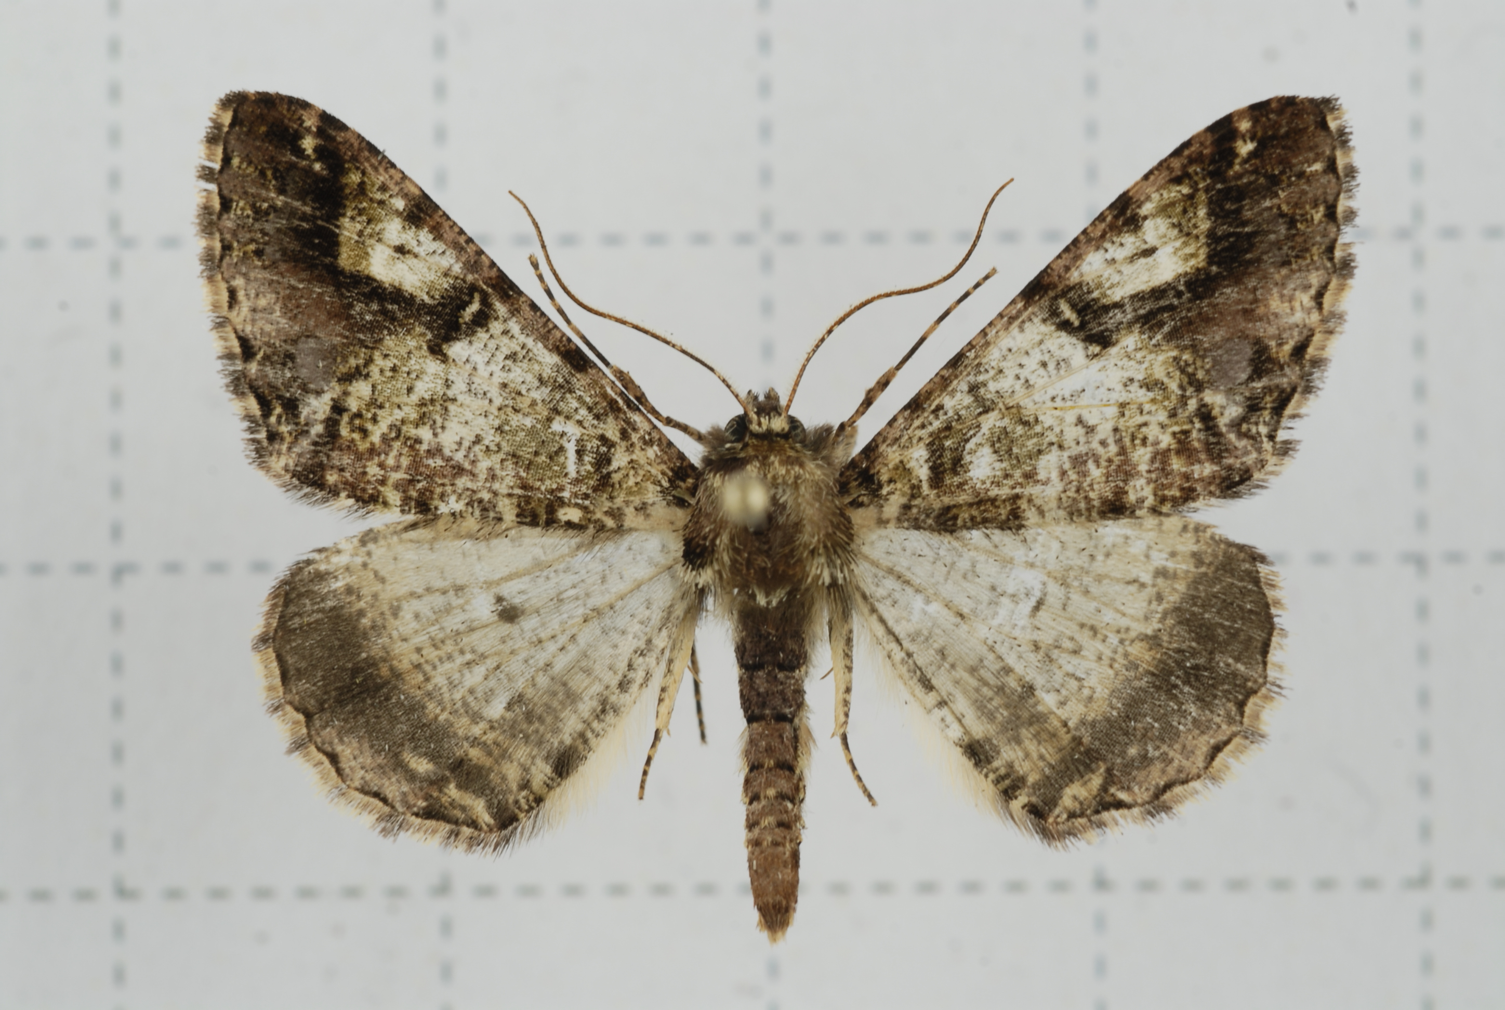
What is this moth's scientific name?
Gasterocome pannosaria orta
